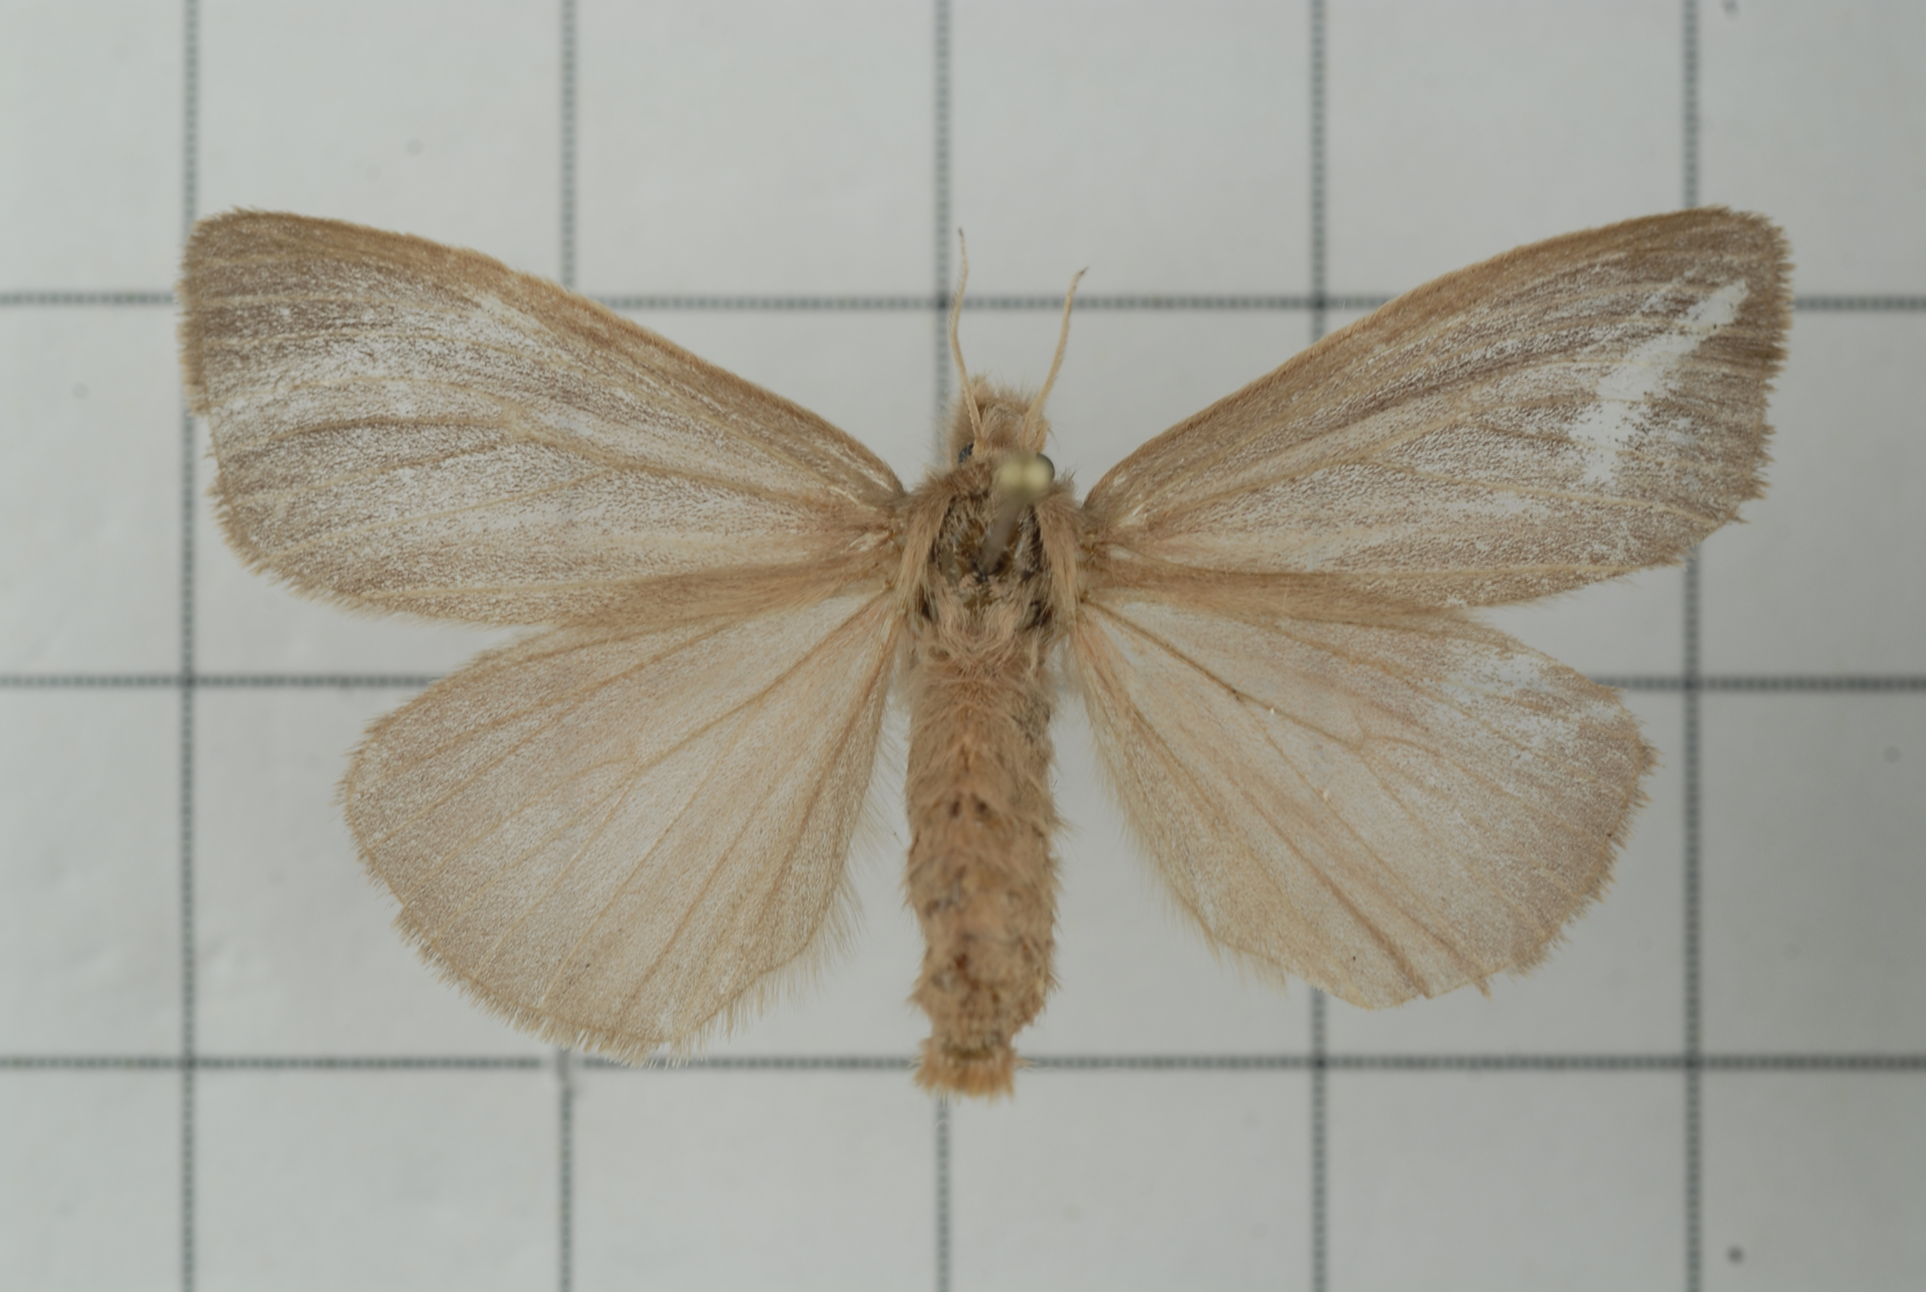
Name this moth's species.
Pantana substrigosa
